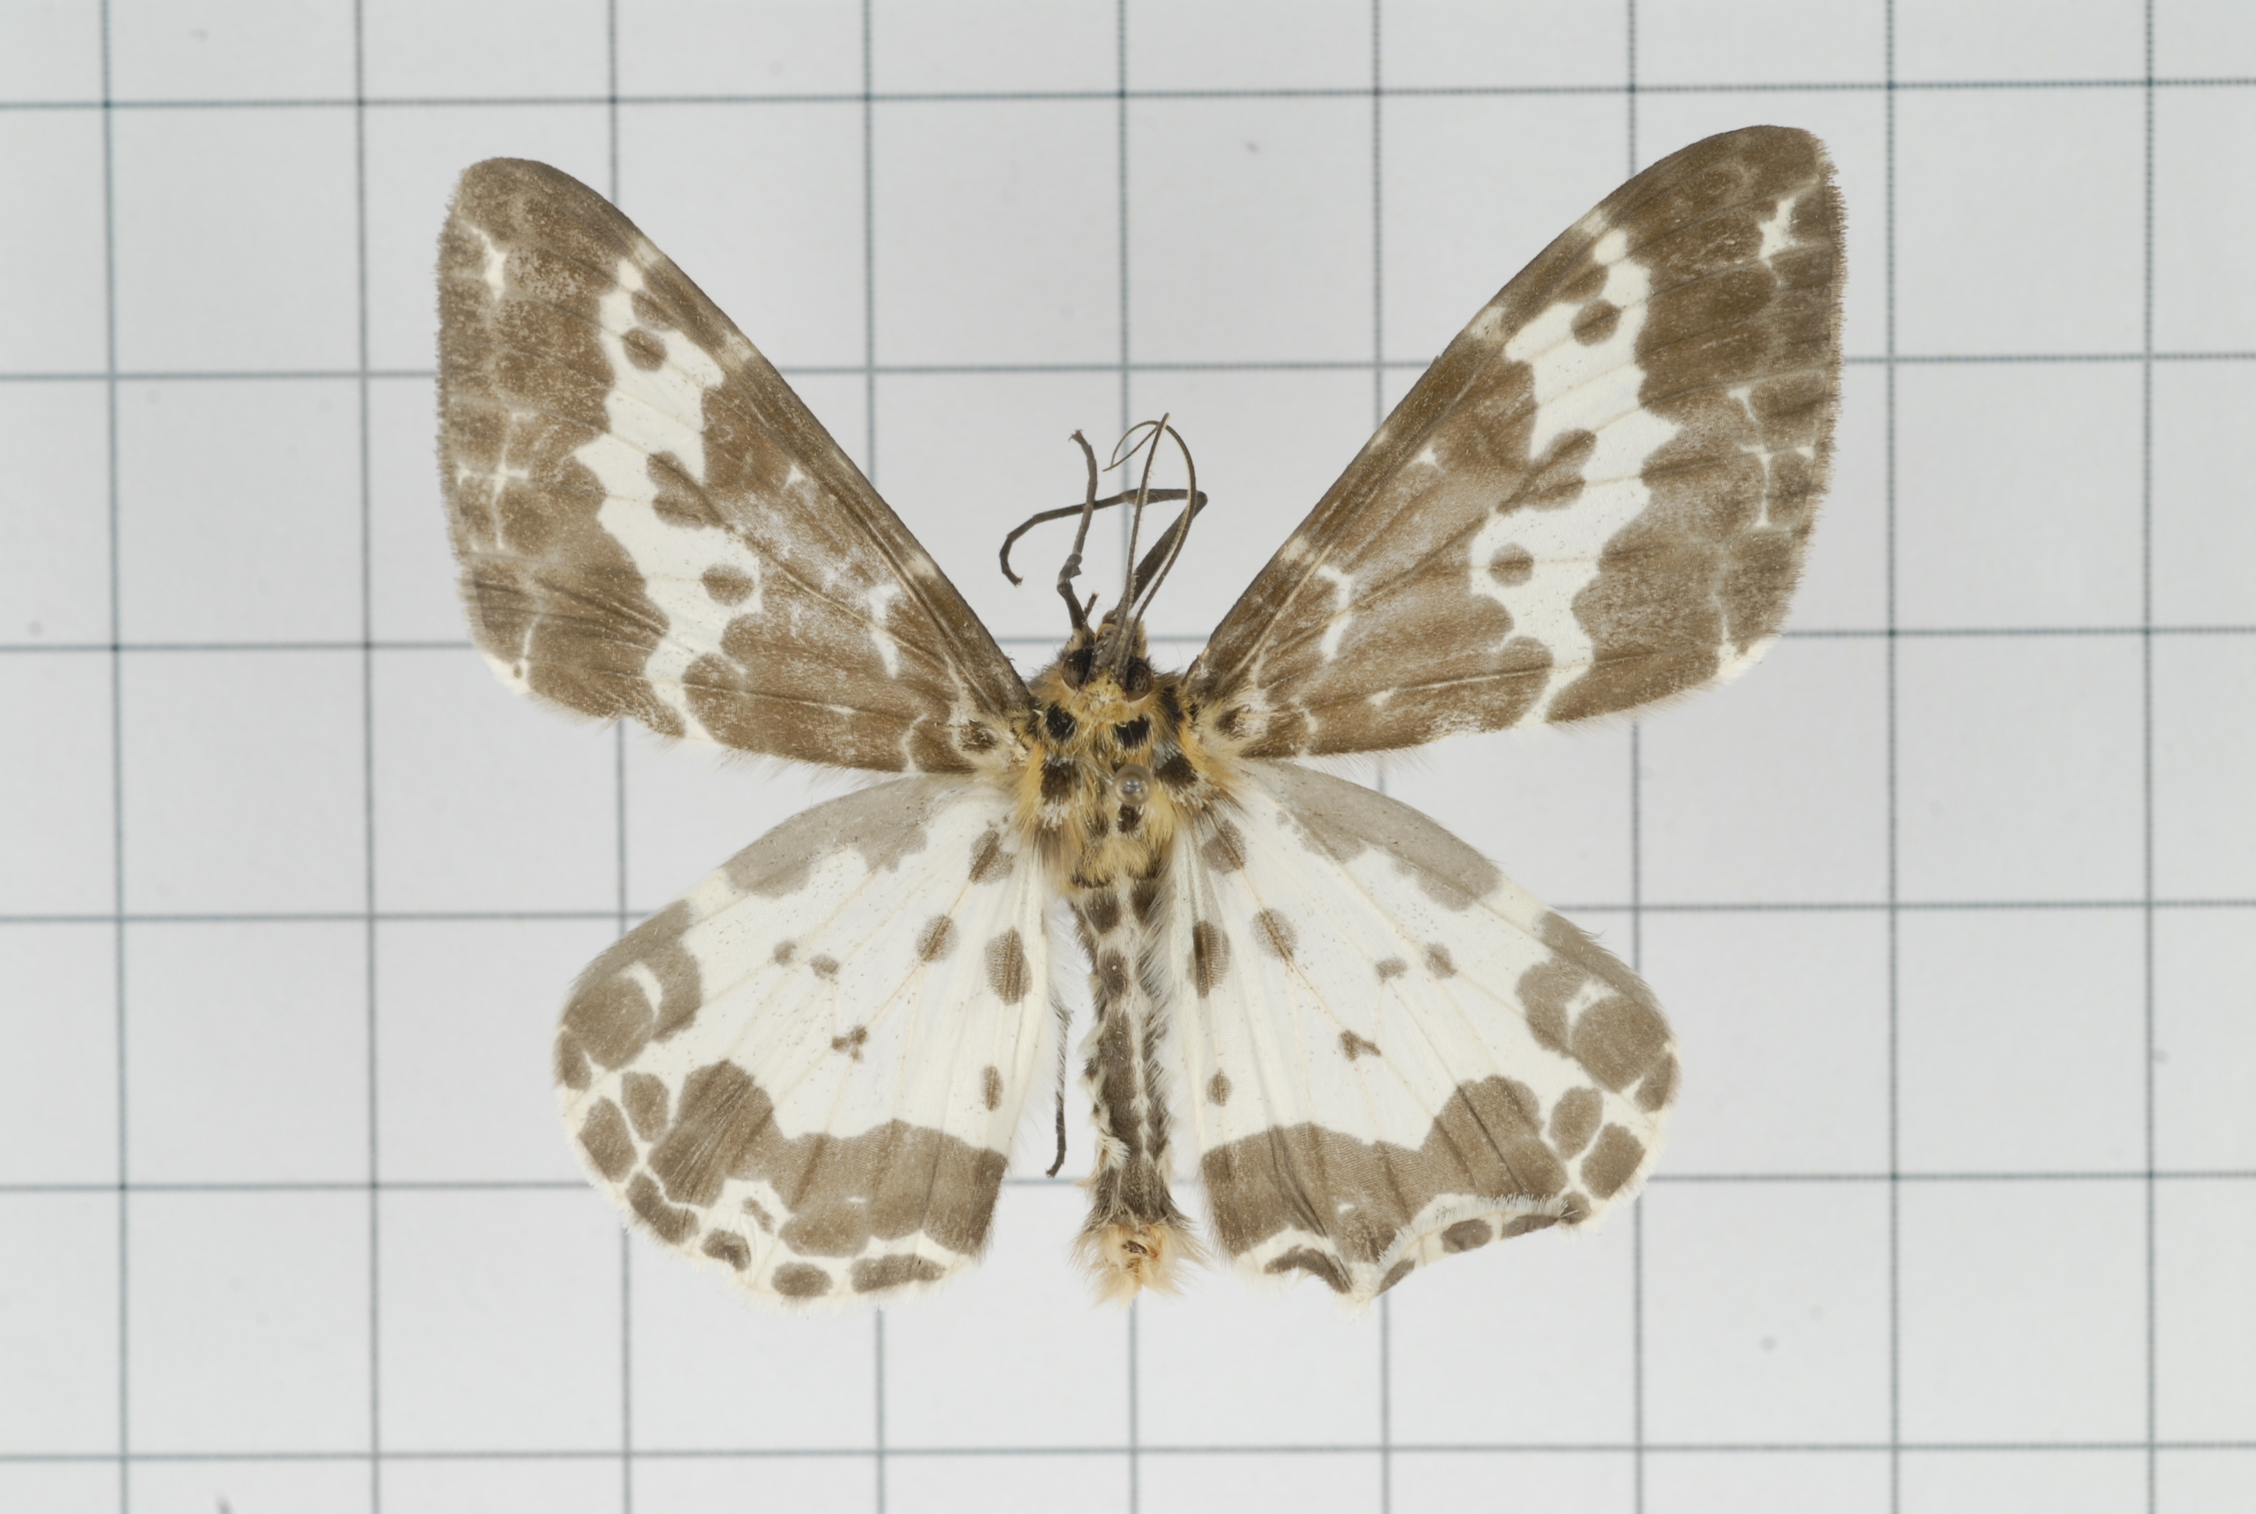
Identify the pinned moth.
Pogonopygia pavida pavida
